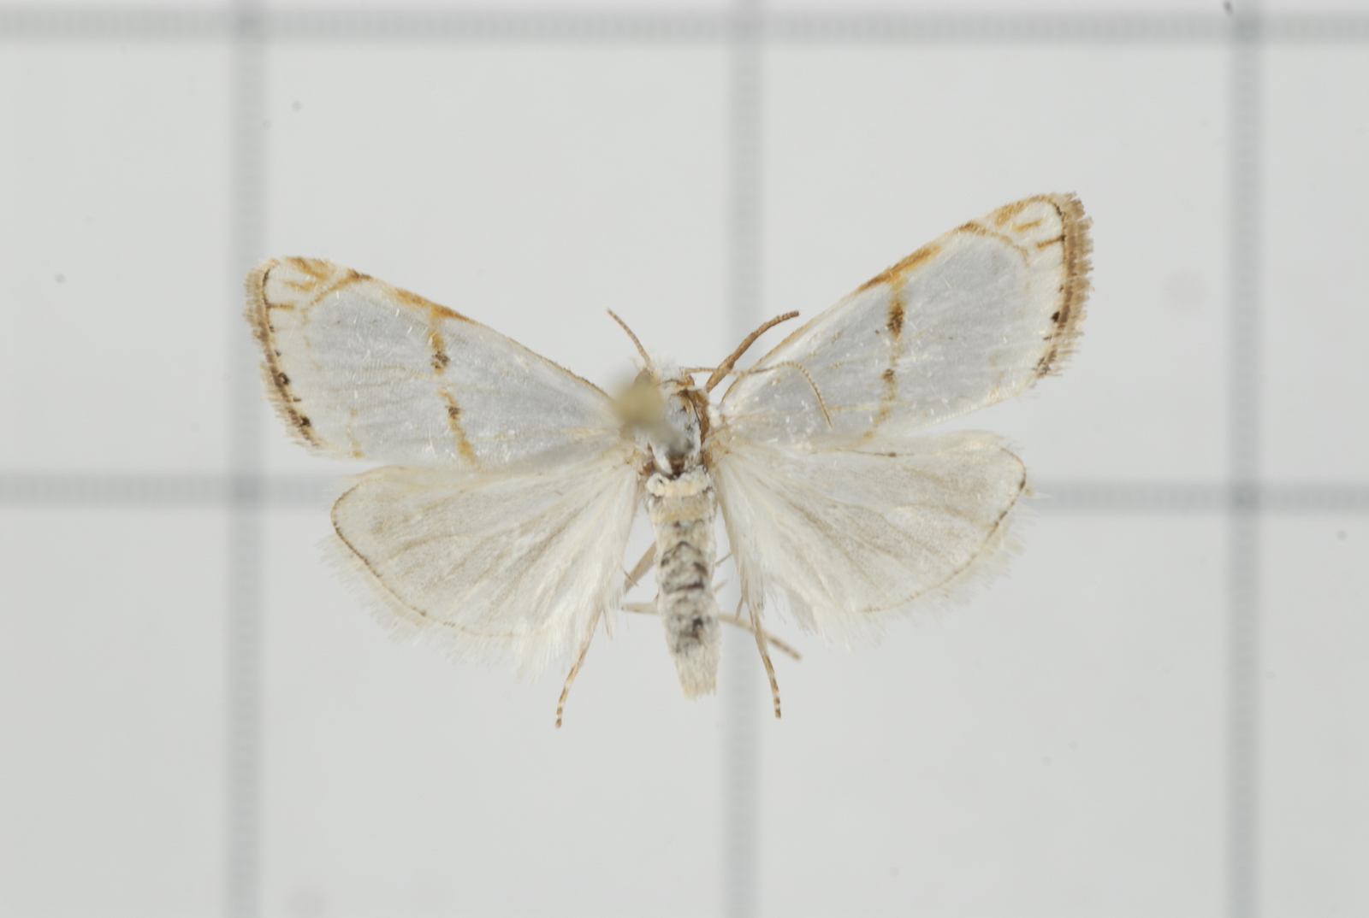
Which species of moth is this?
Pseudargyria interruptella
